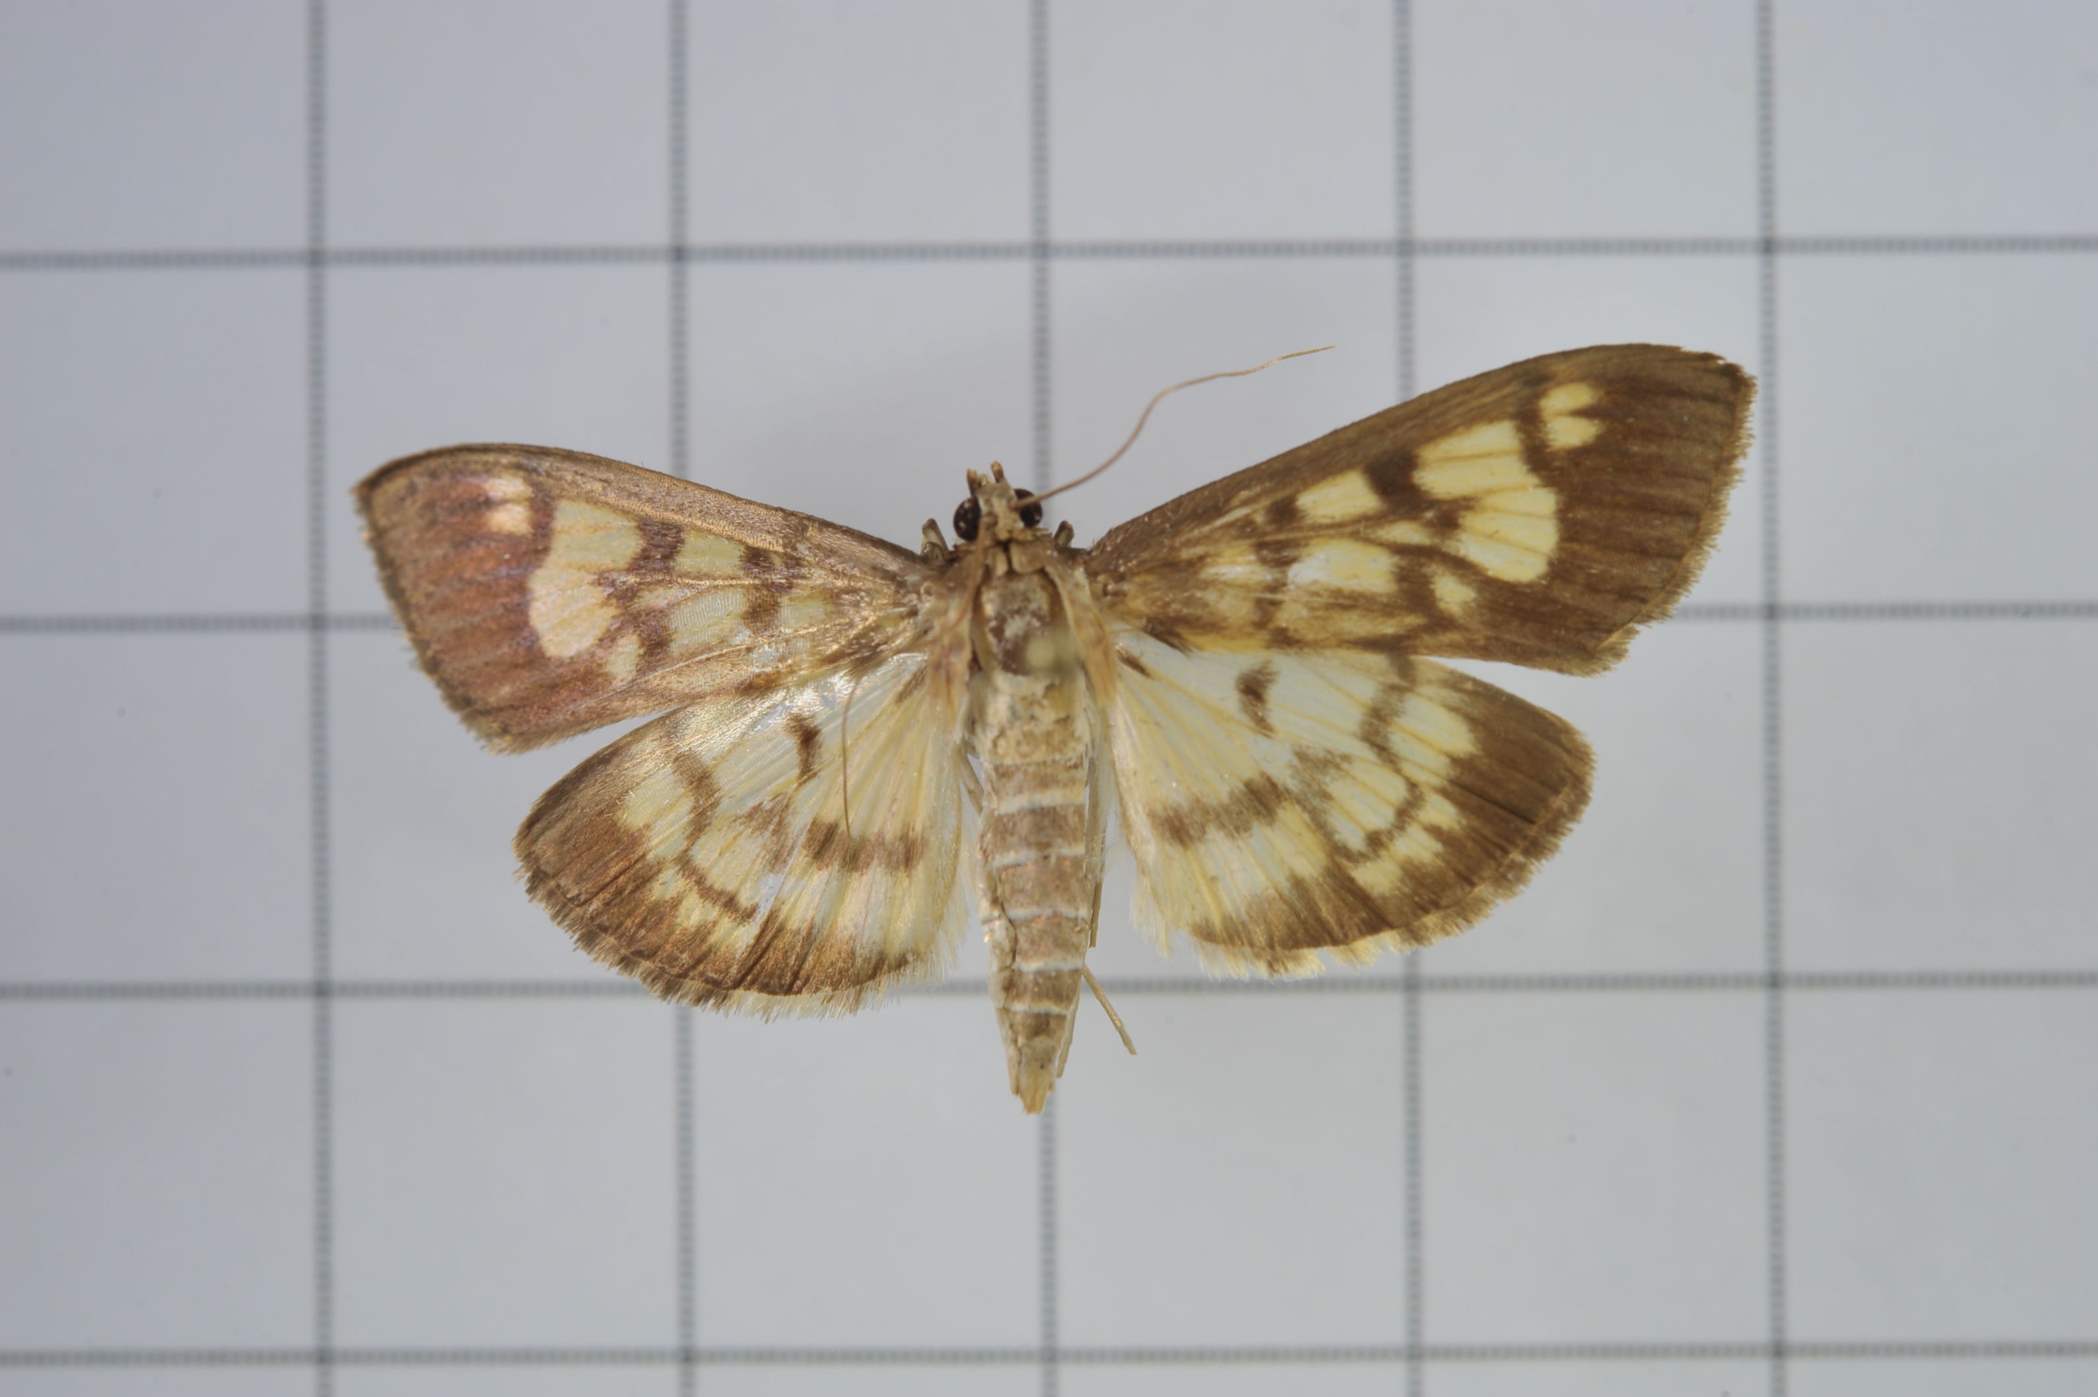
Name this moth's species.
Syllepte taiwanalis
